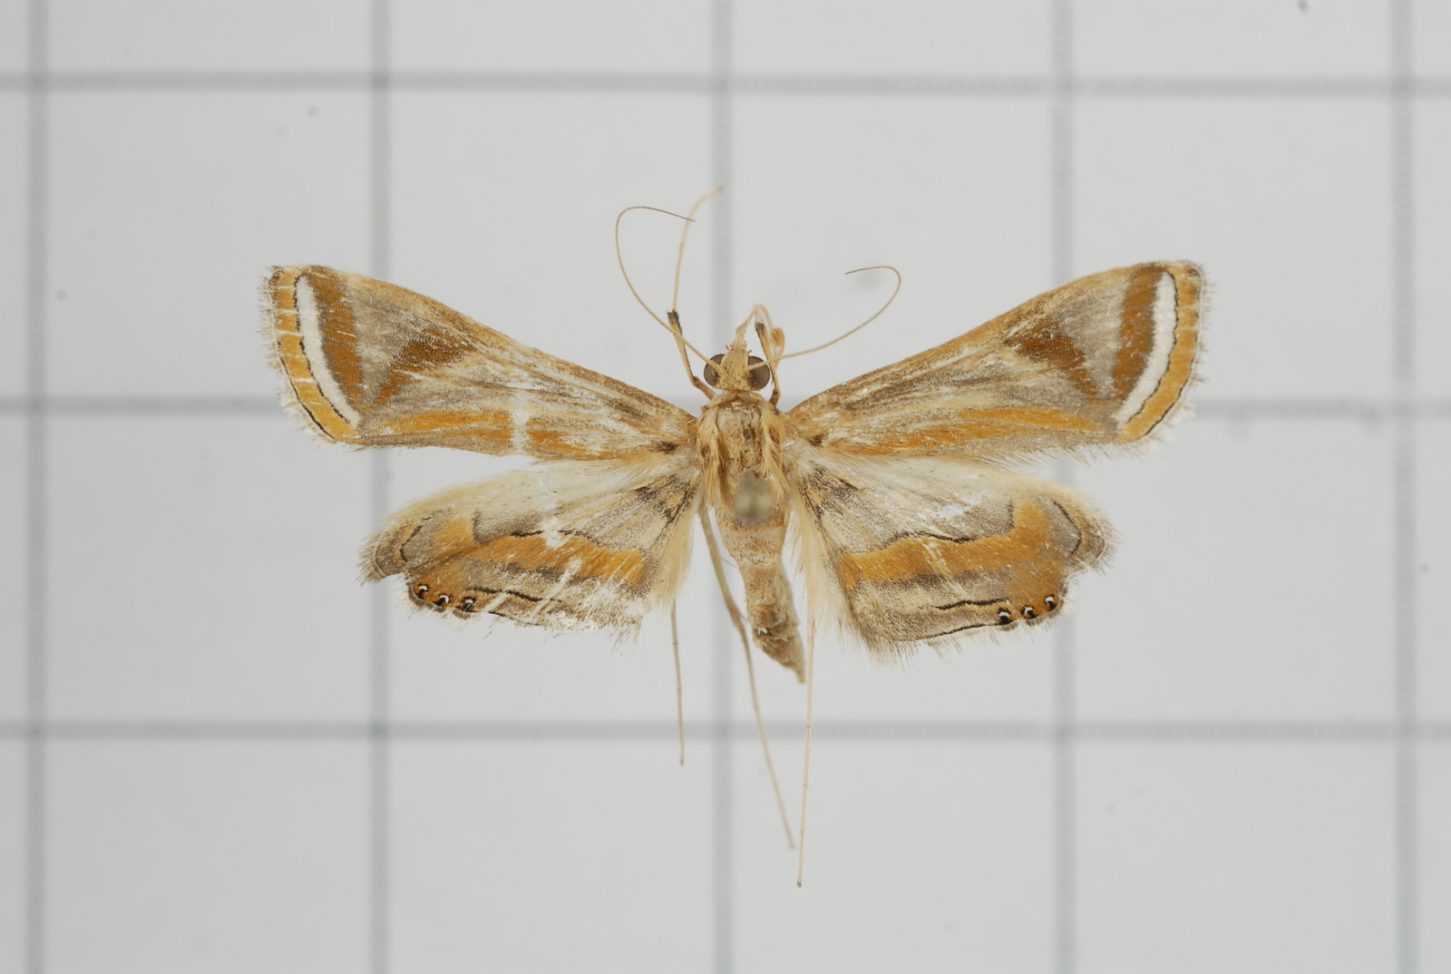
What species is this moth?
Eoophyla gibbosalis
